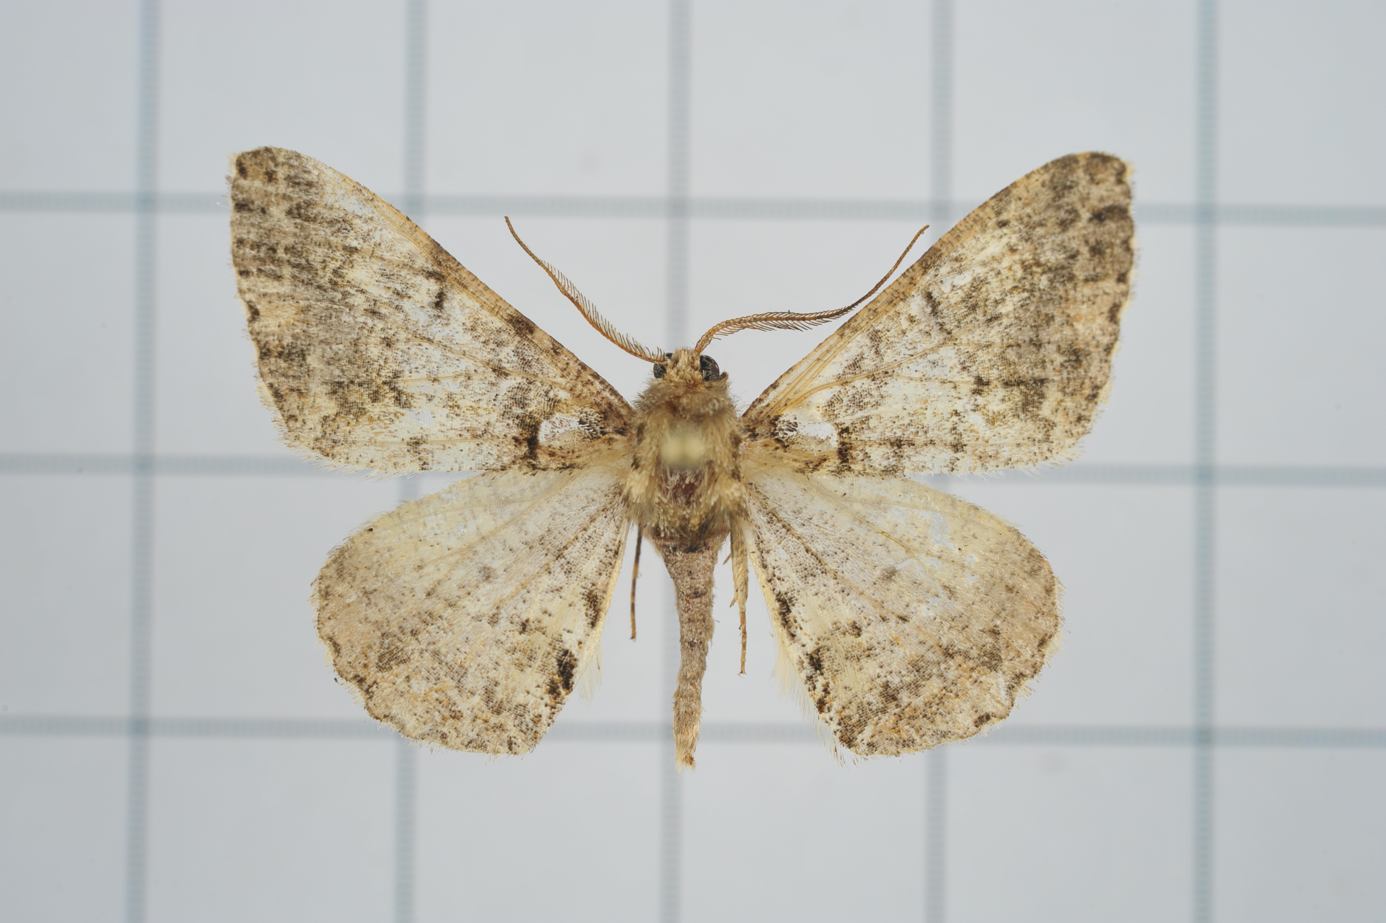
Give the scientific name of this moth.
Alcis taiwanovariegata
